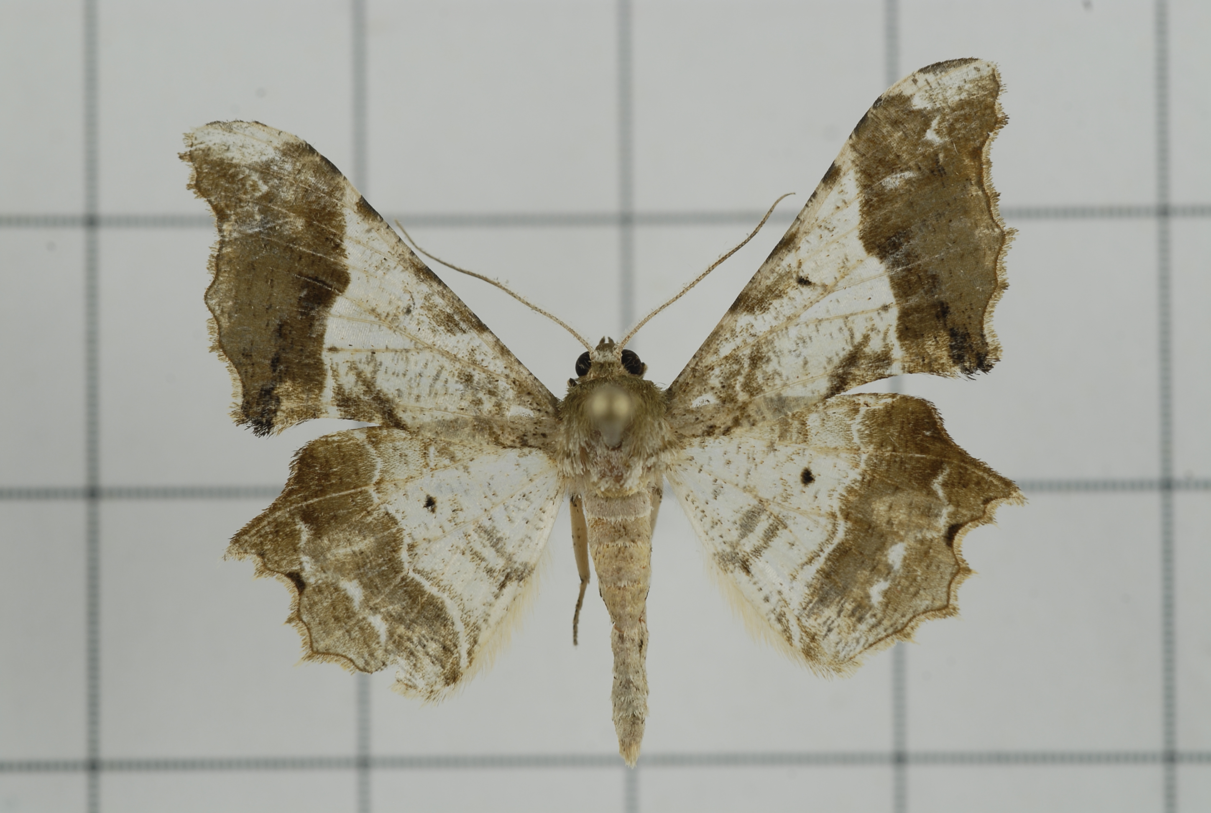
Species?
Krananda oliveomarginata
